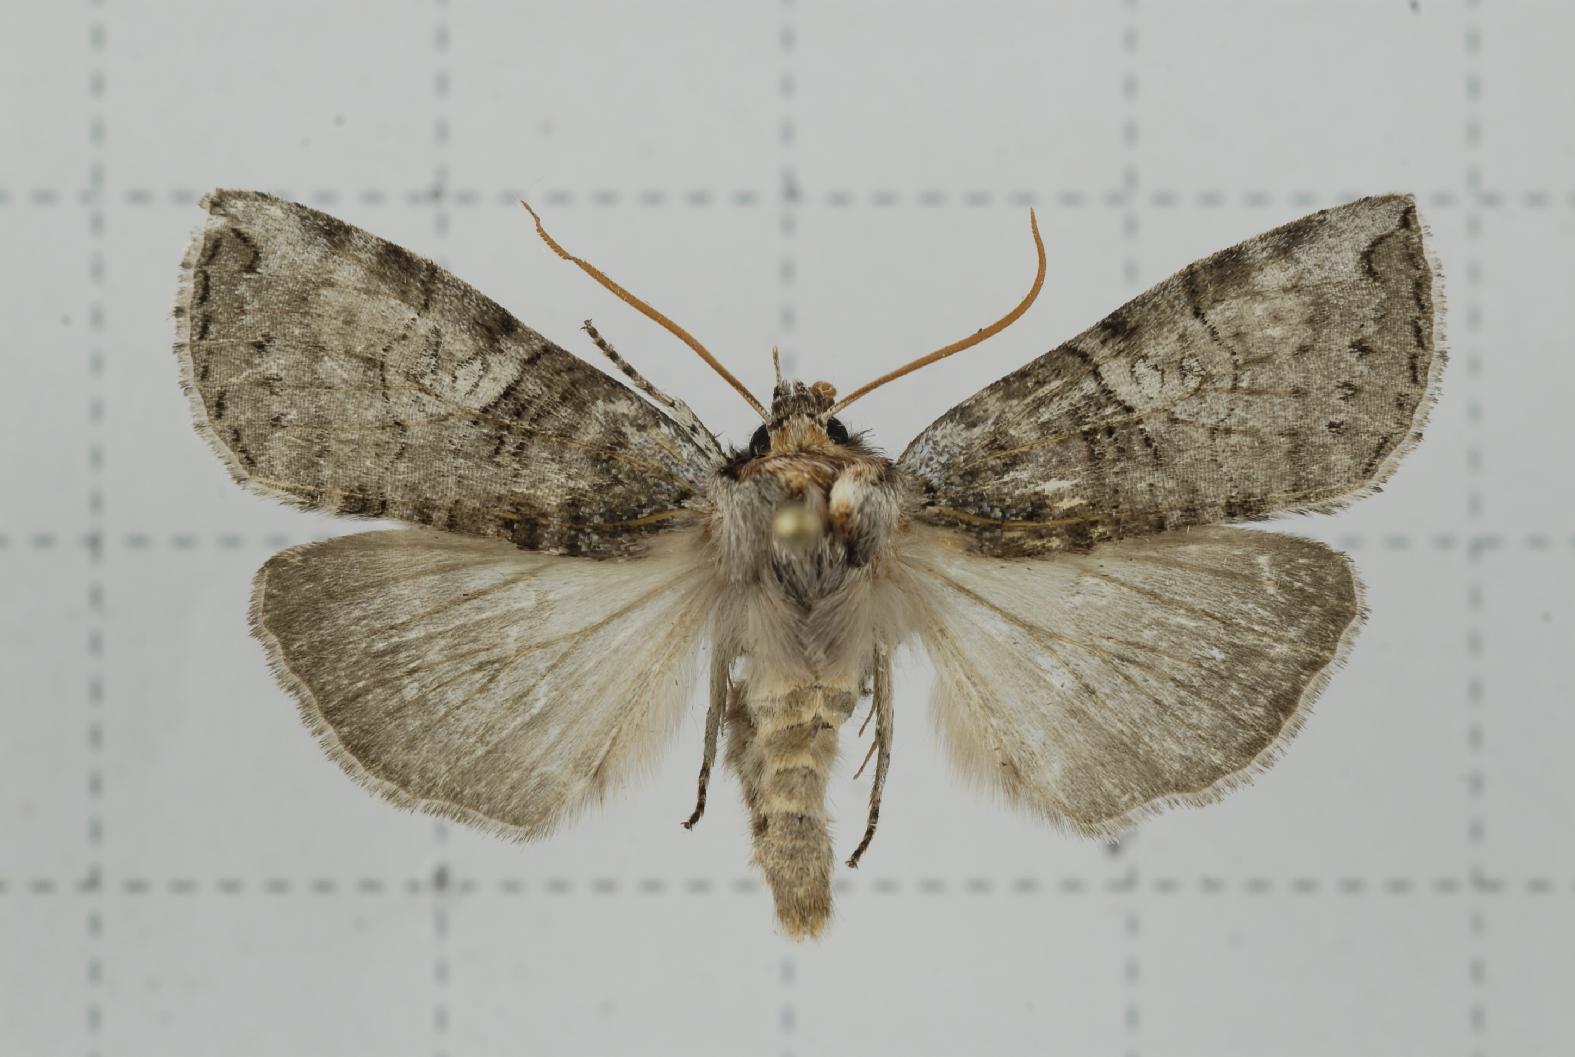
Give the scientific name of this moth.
Takapsestis wilemaniella wilemaniella
